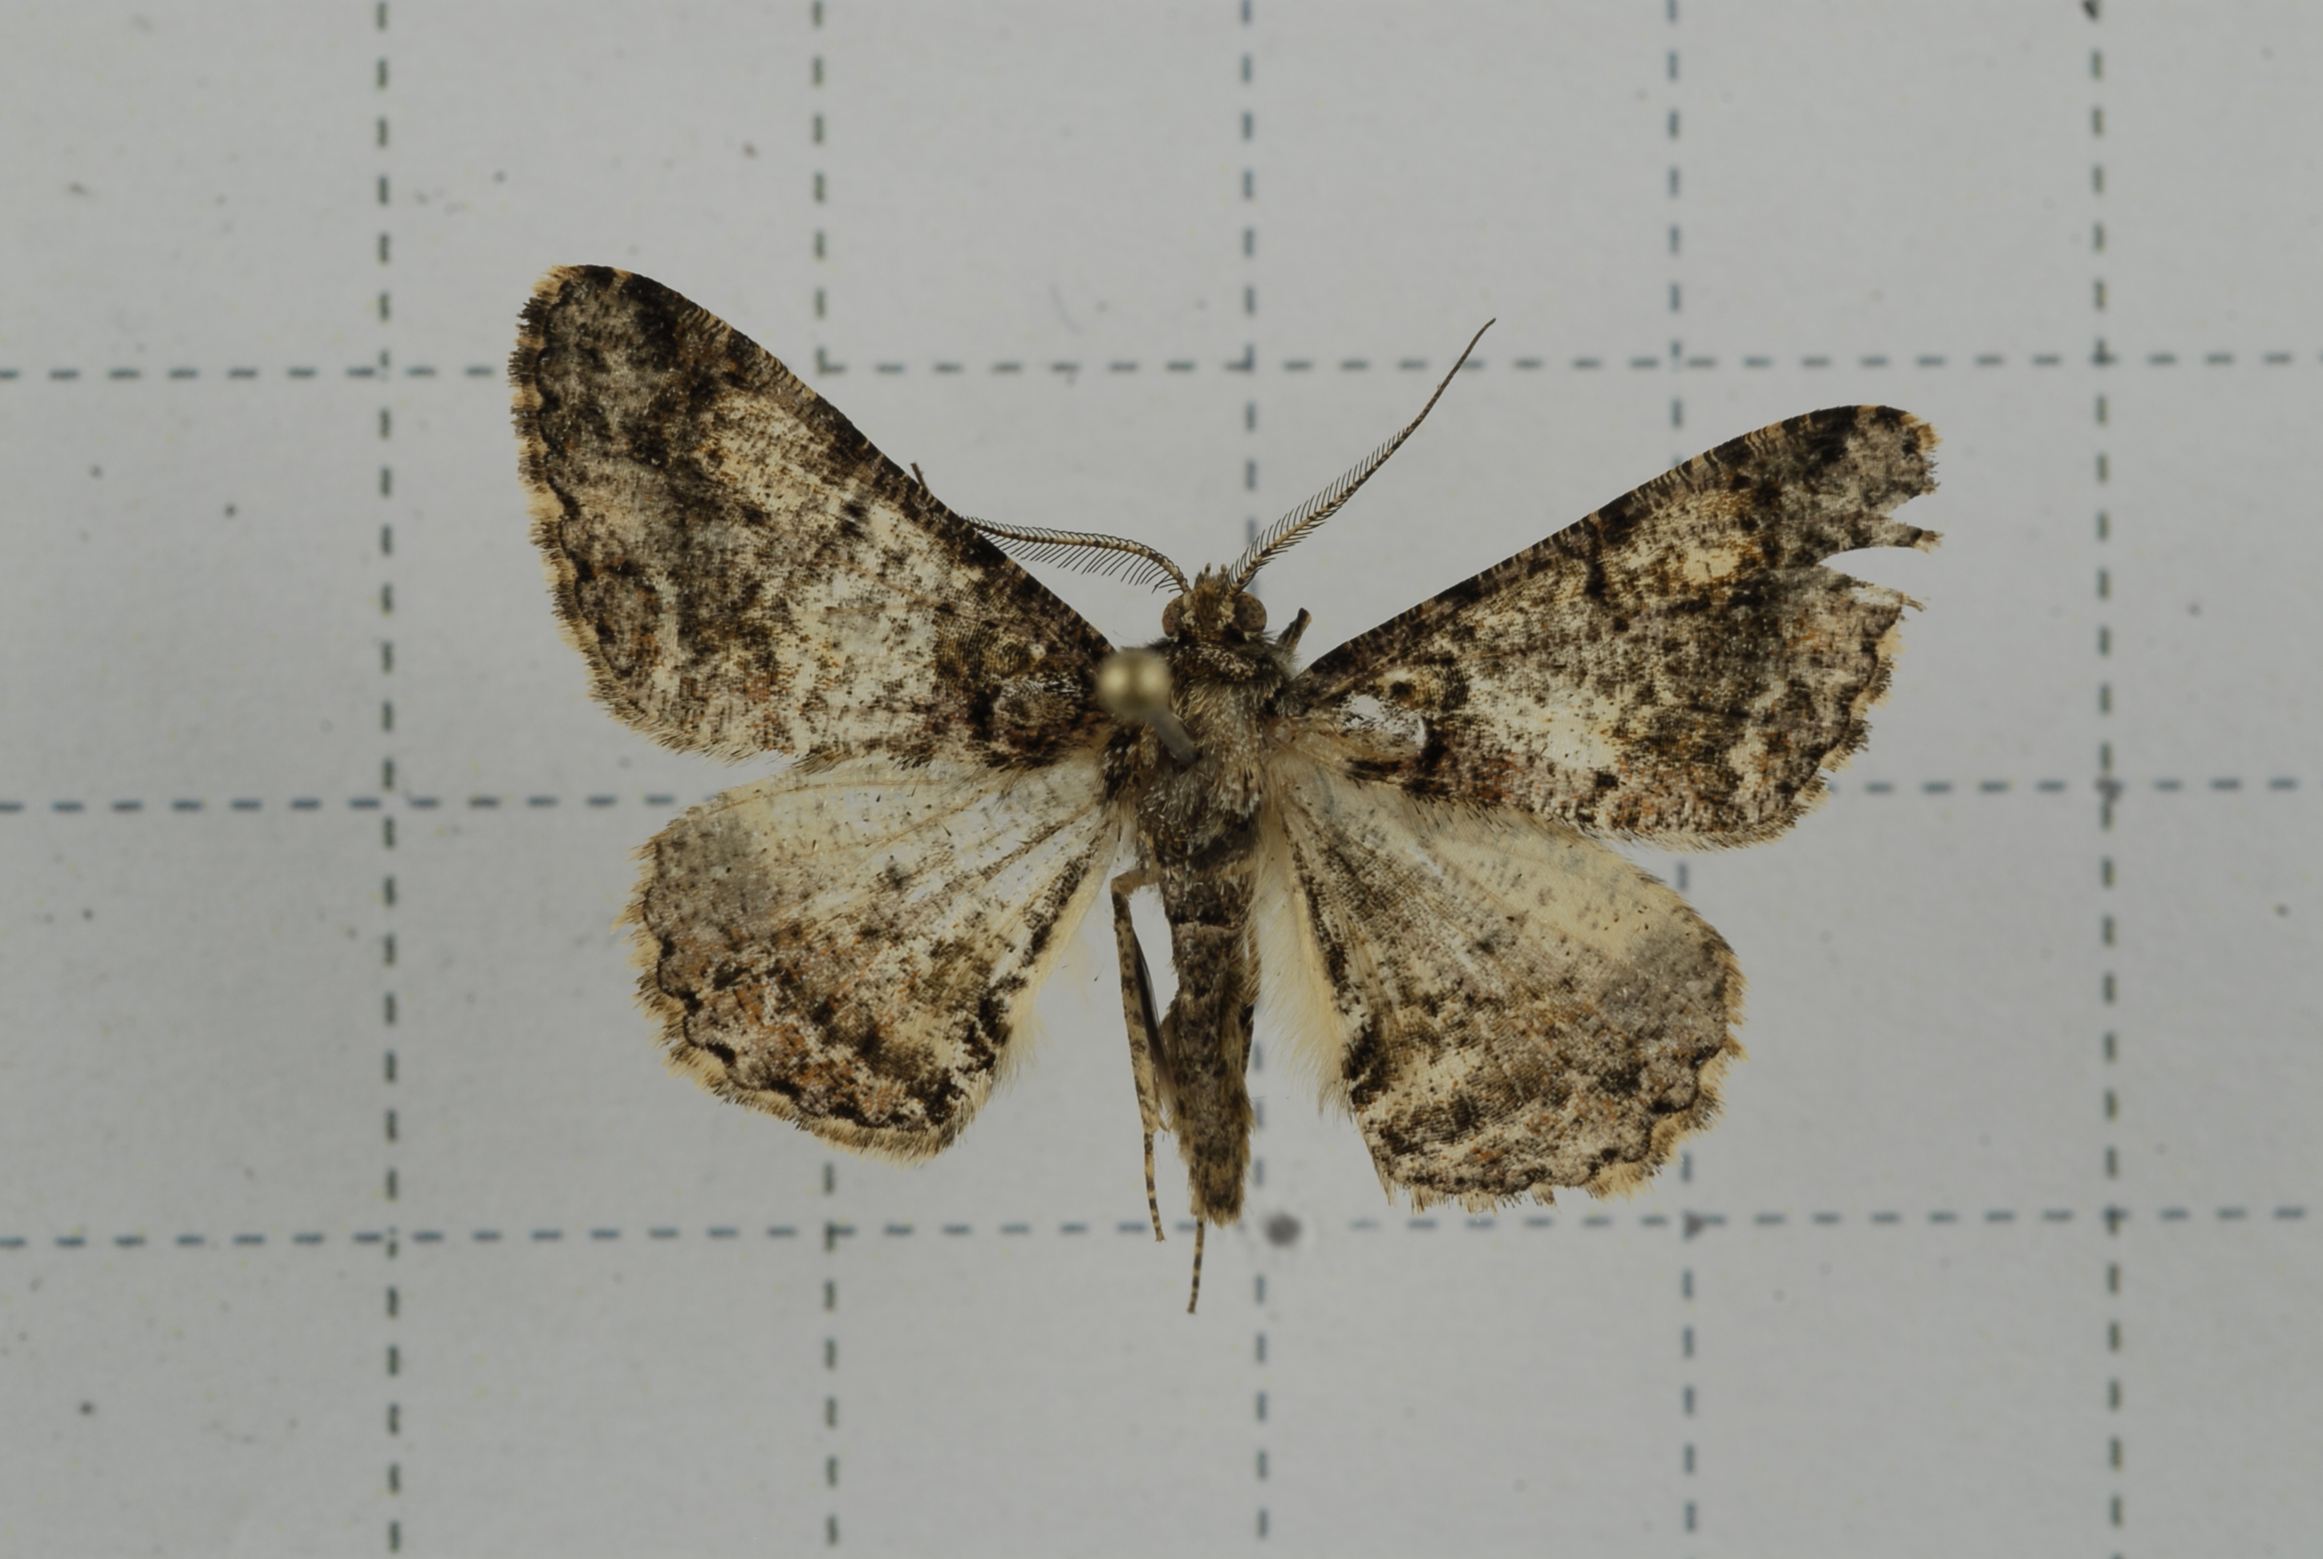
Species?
Alcis taiwanovariegata
